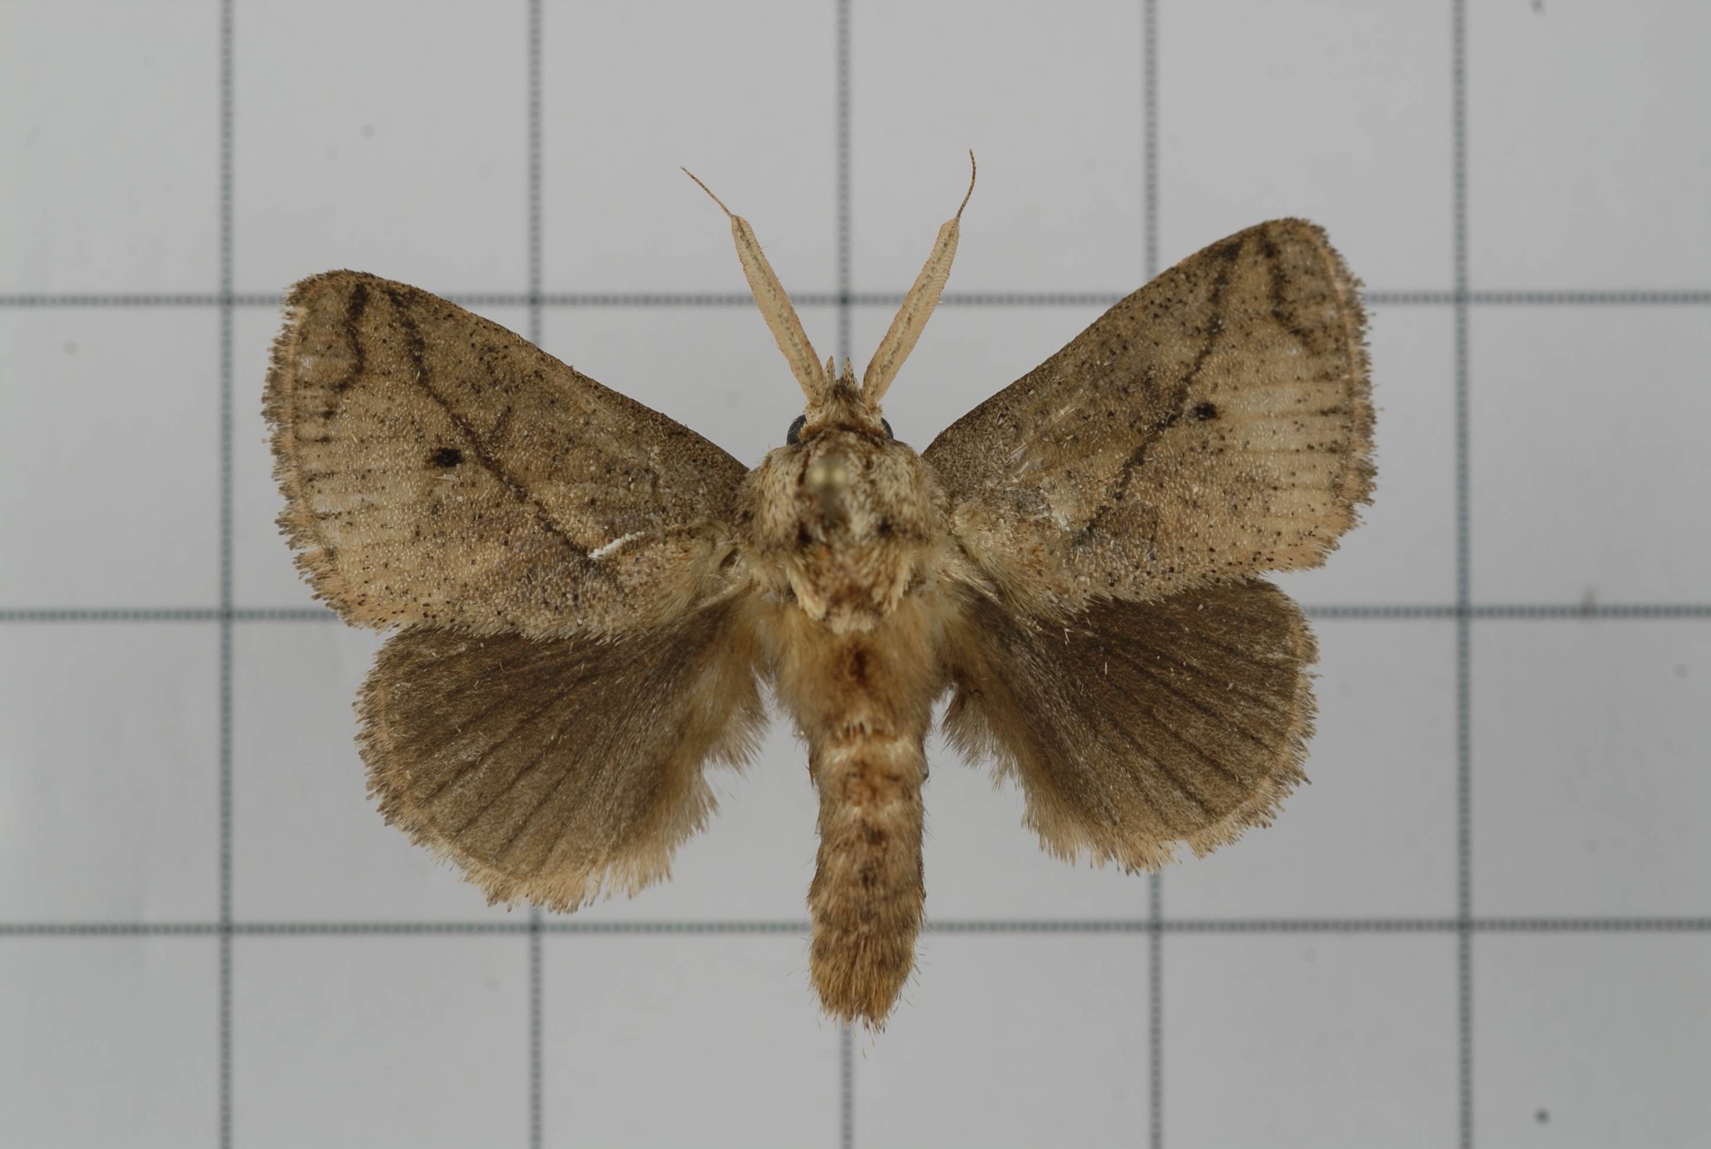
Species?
Susica sinensis
